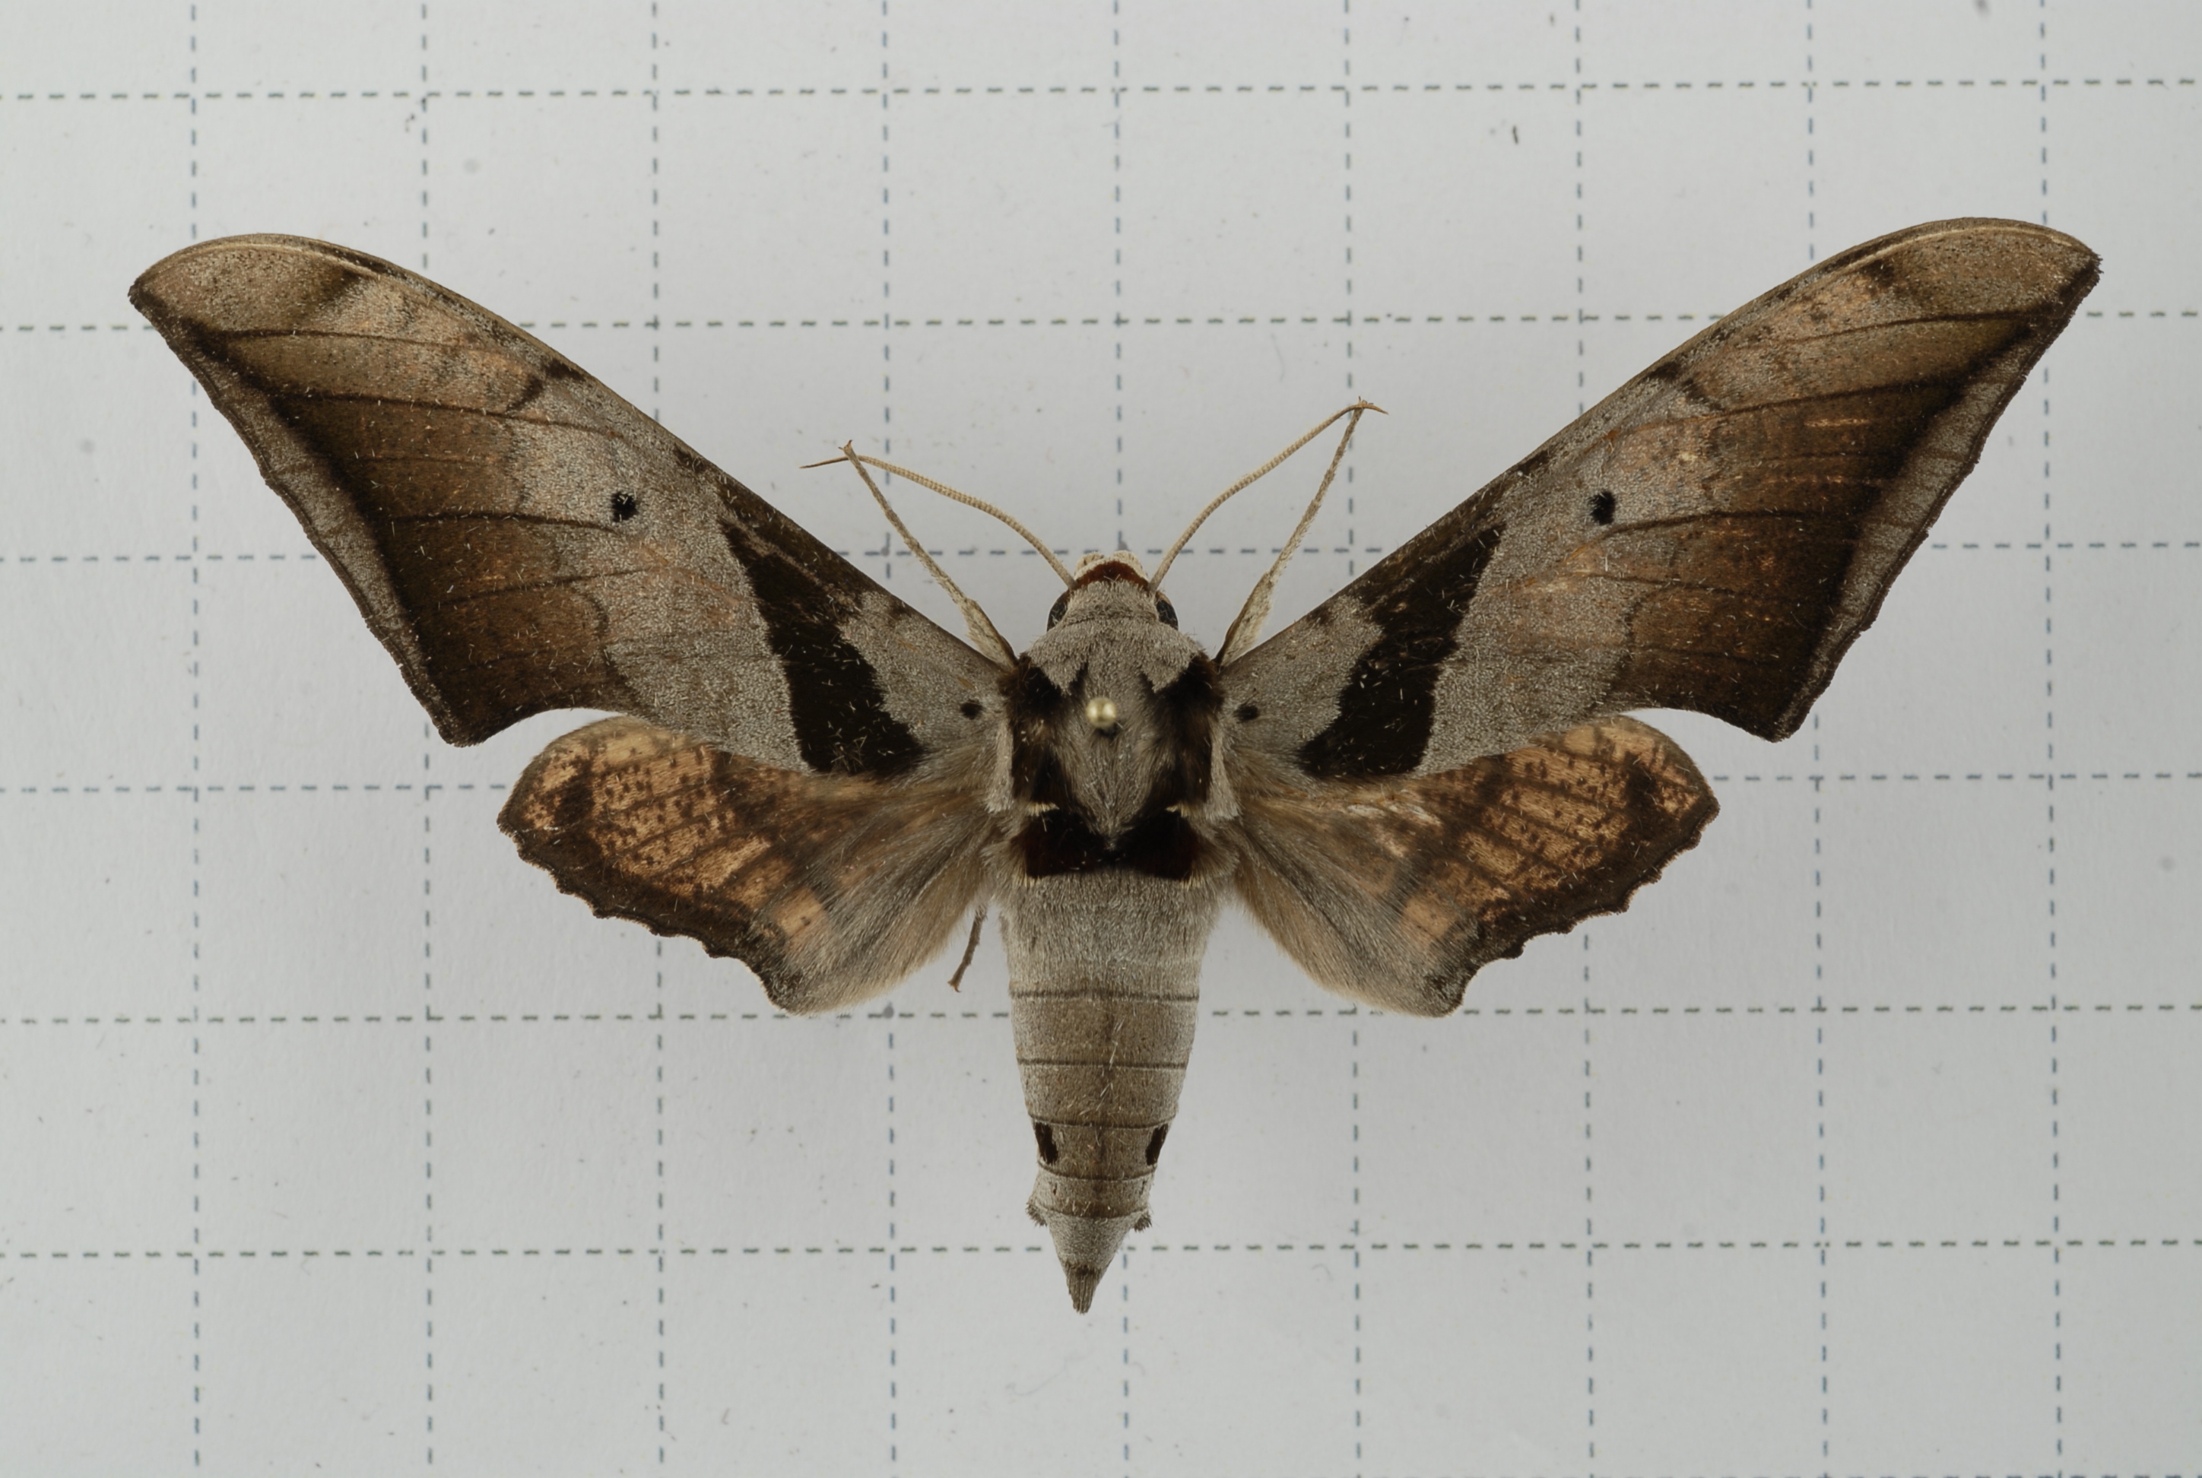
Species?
Ambulyx japonica angustifasciata
